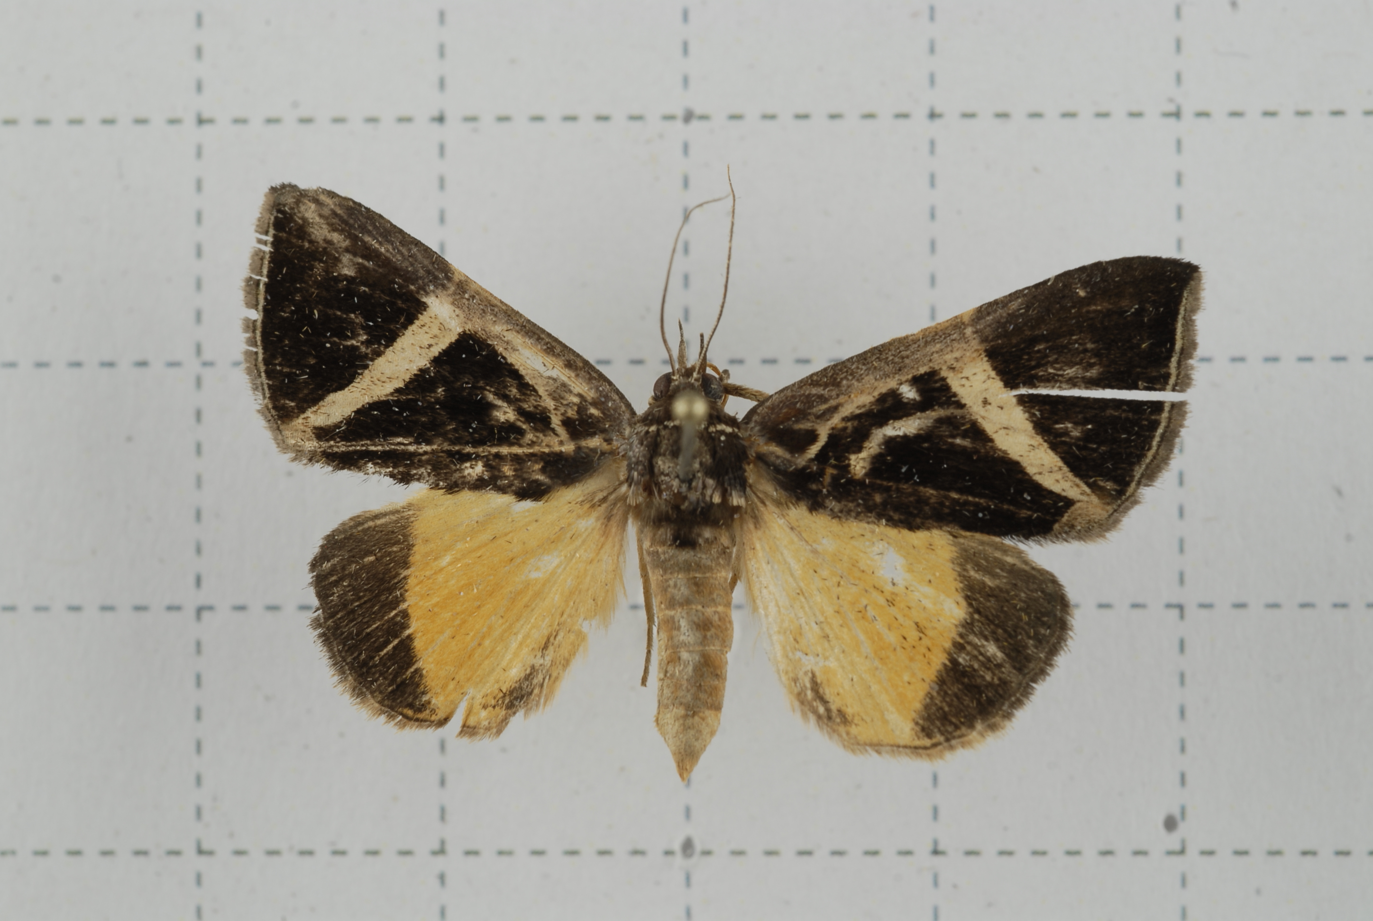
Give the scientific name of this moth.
Fodina contigua
